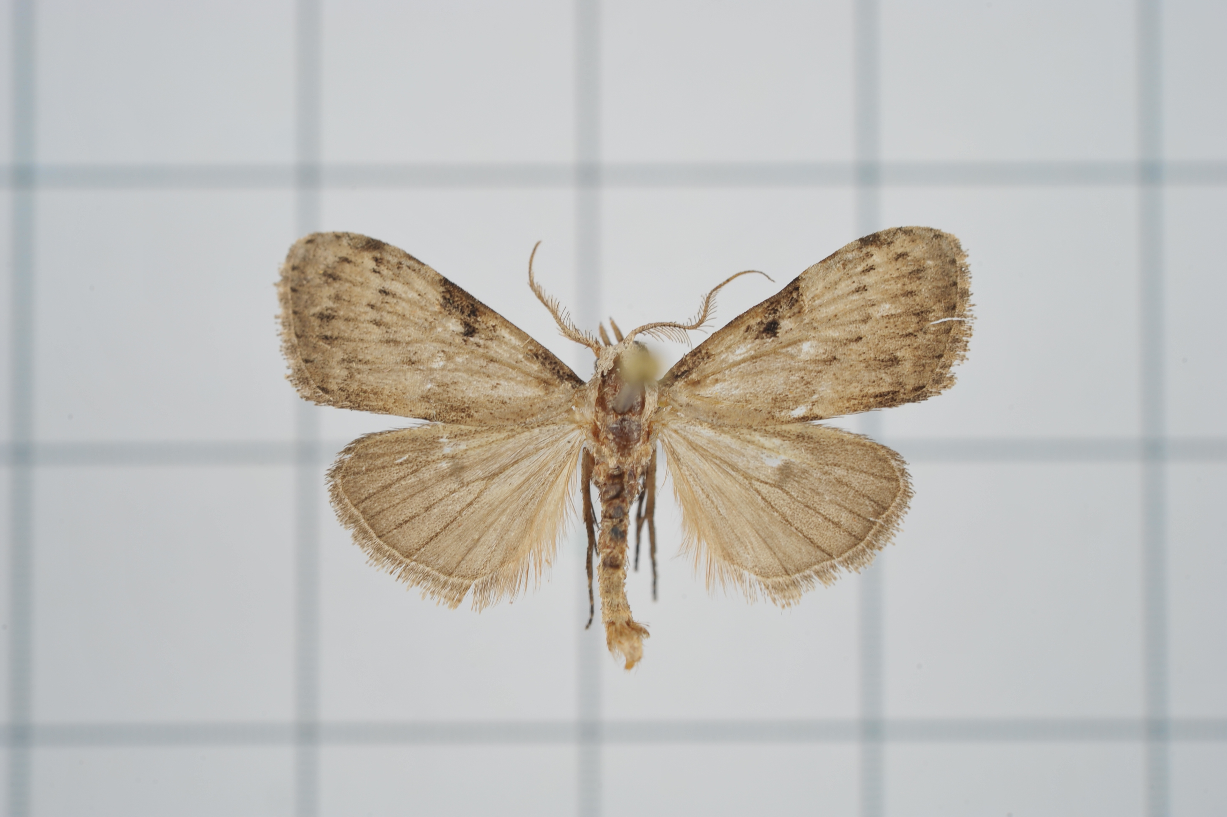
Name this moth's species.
Meganola major takasago
